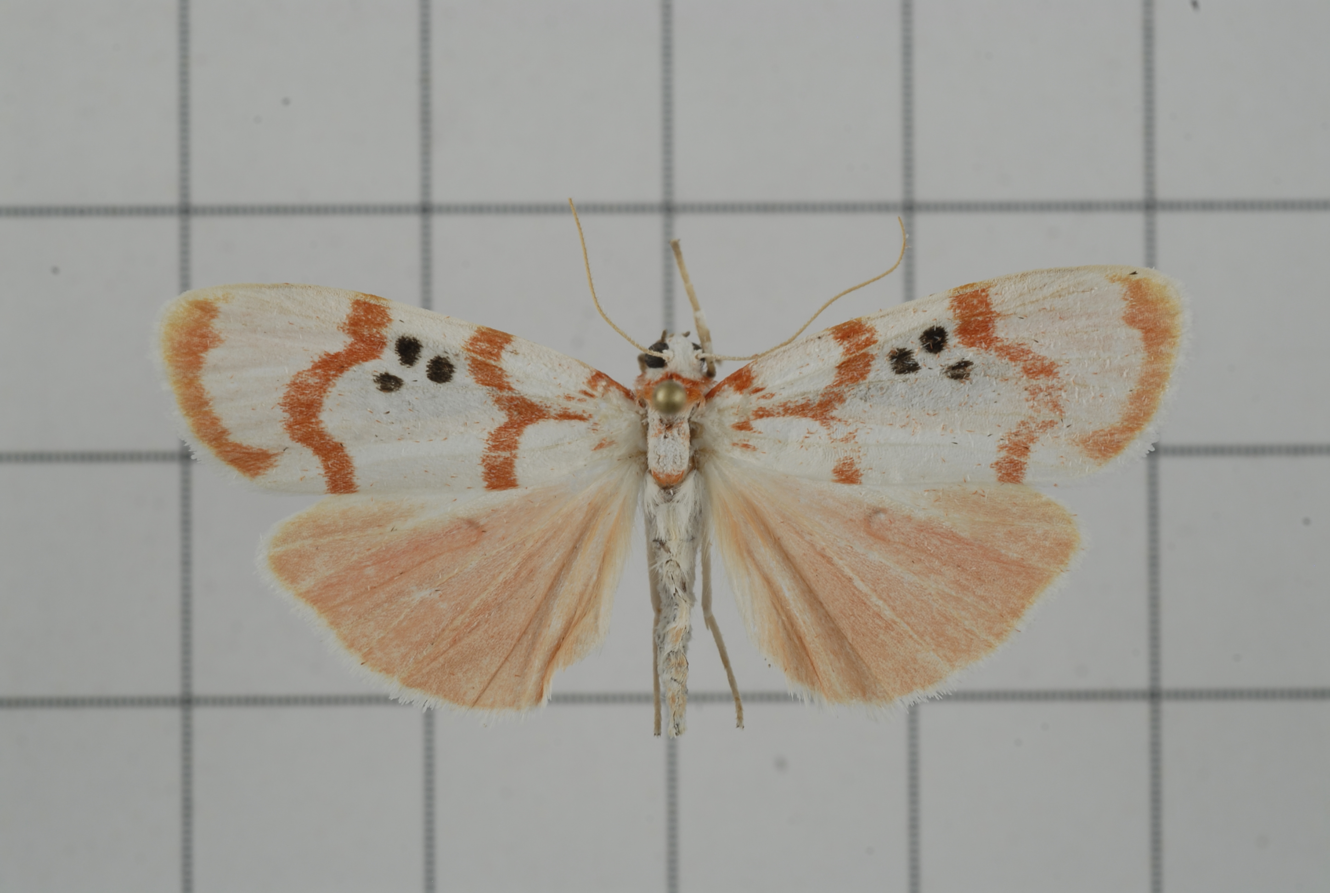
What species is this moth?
Cyana formosana
